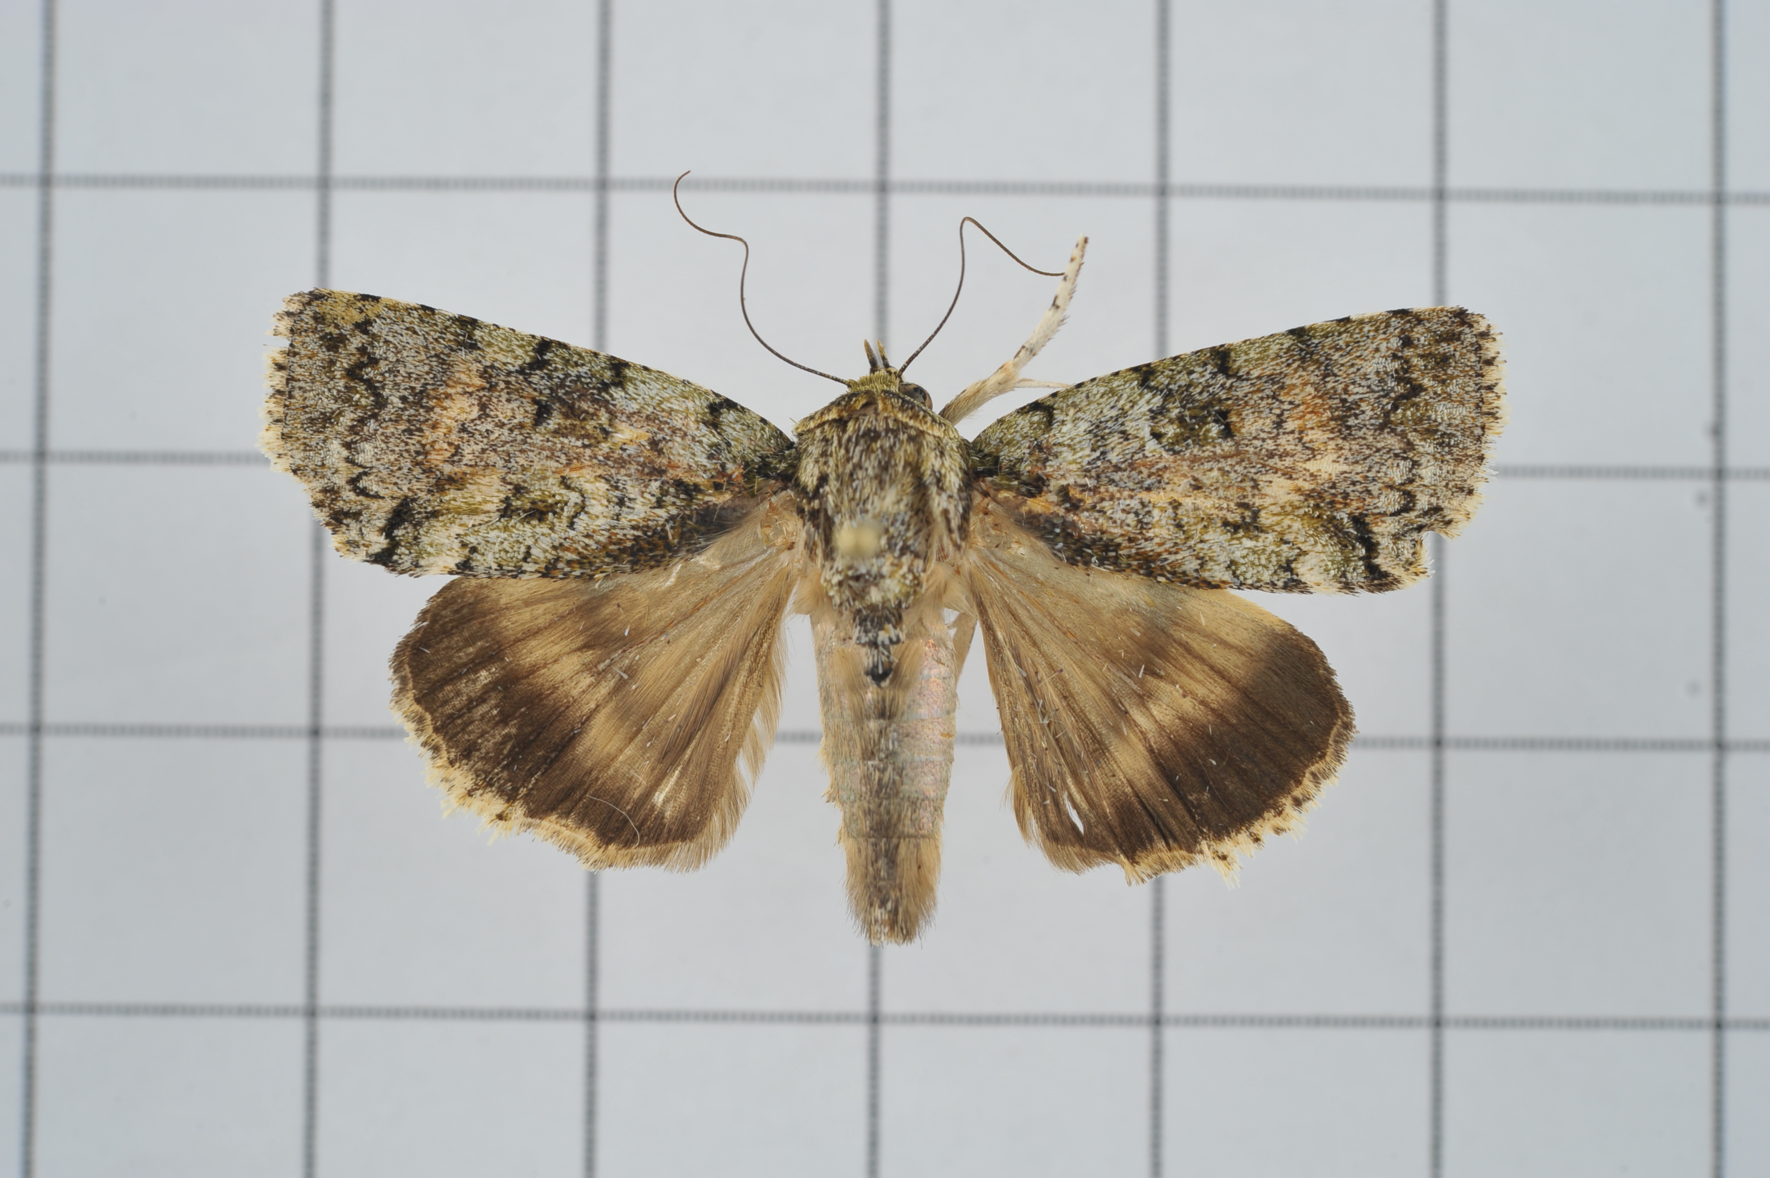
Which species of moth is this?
Blenina quinaria
